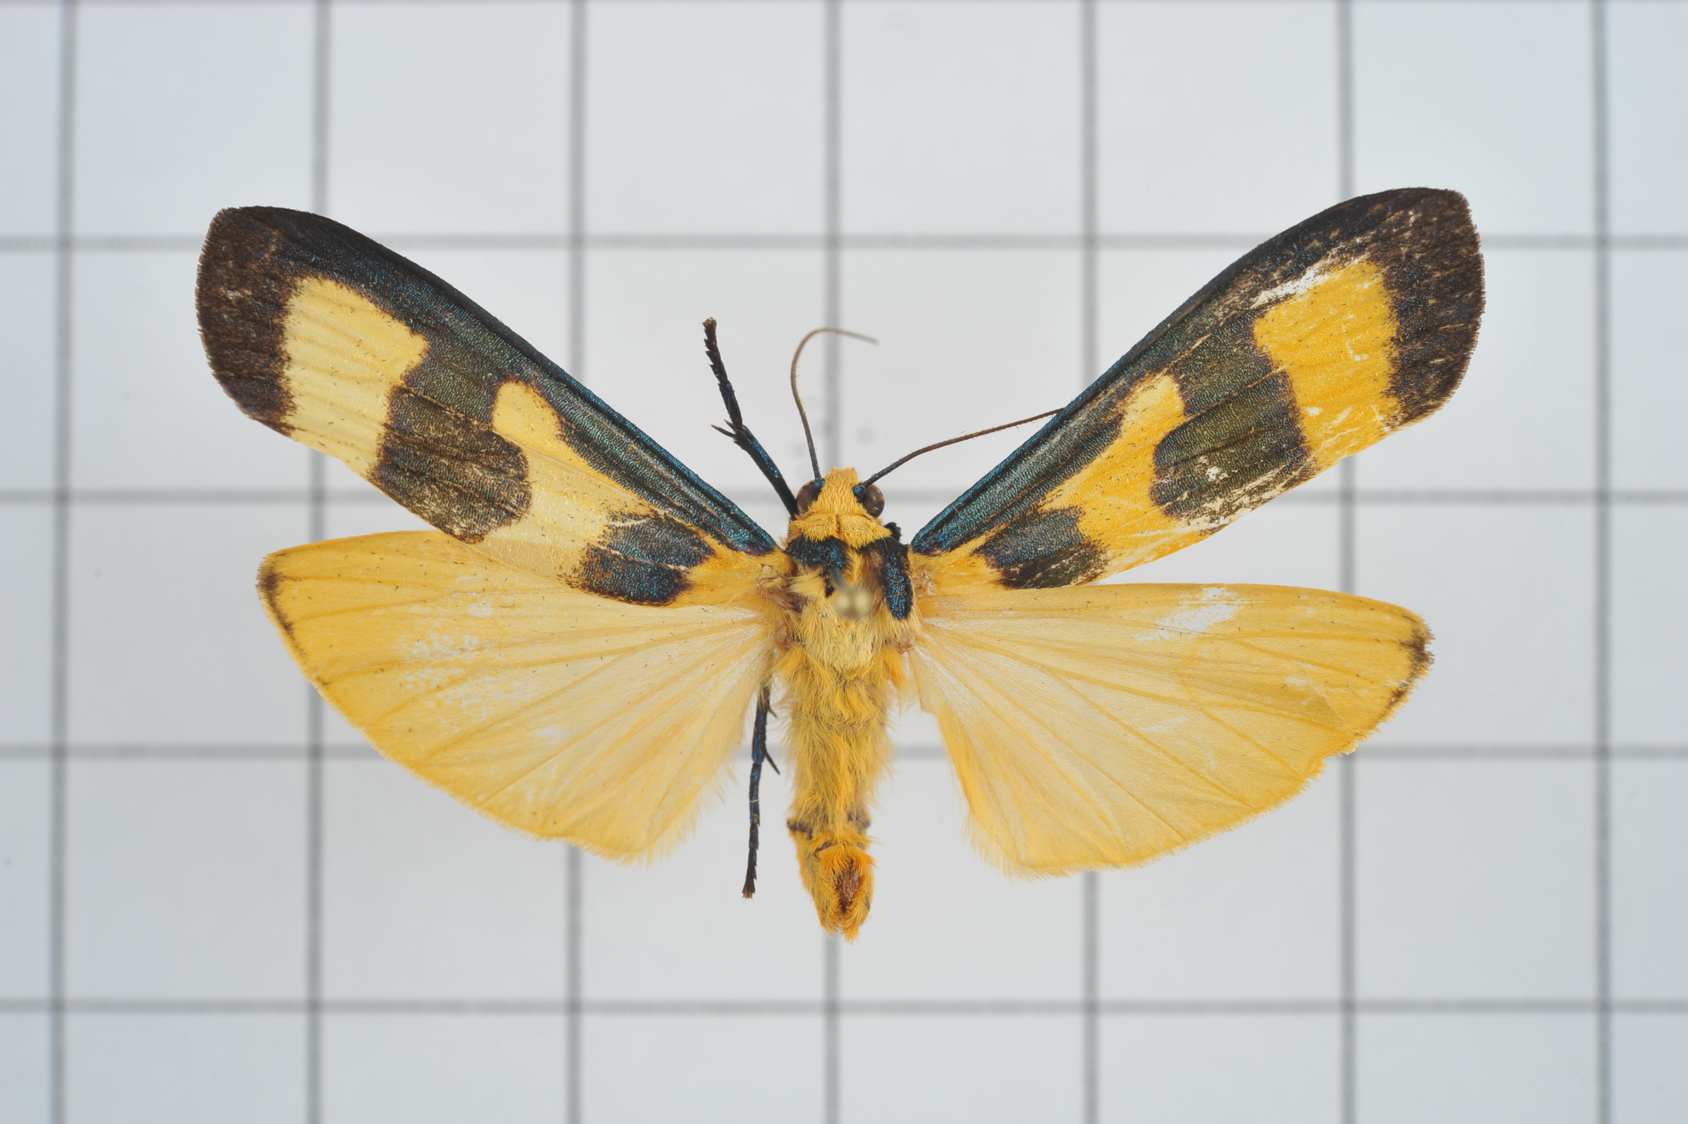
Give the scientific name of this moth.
Chrysaeglia magnifica
